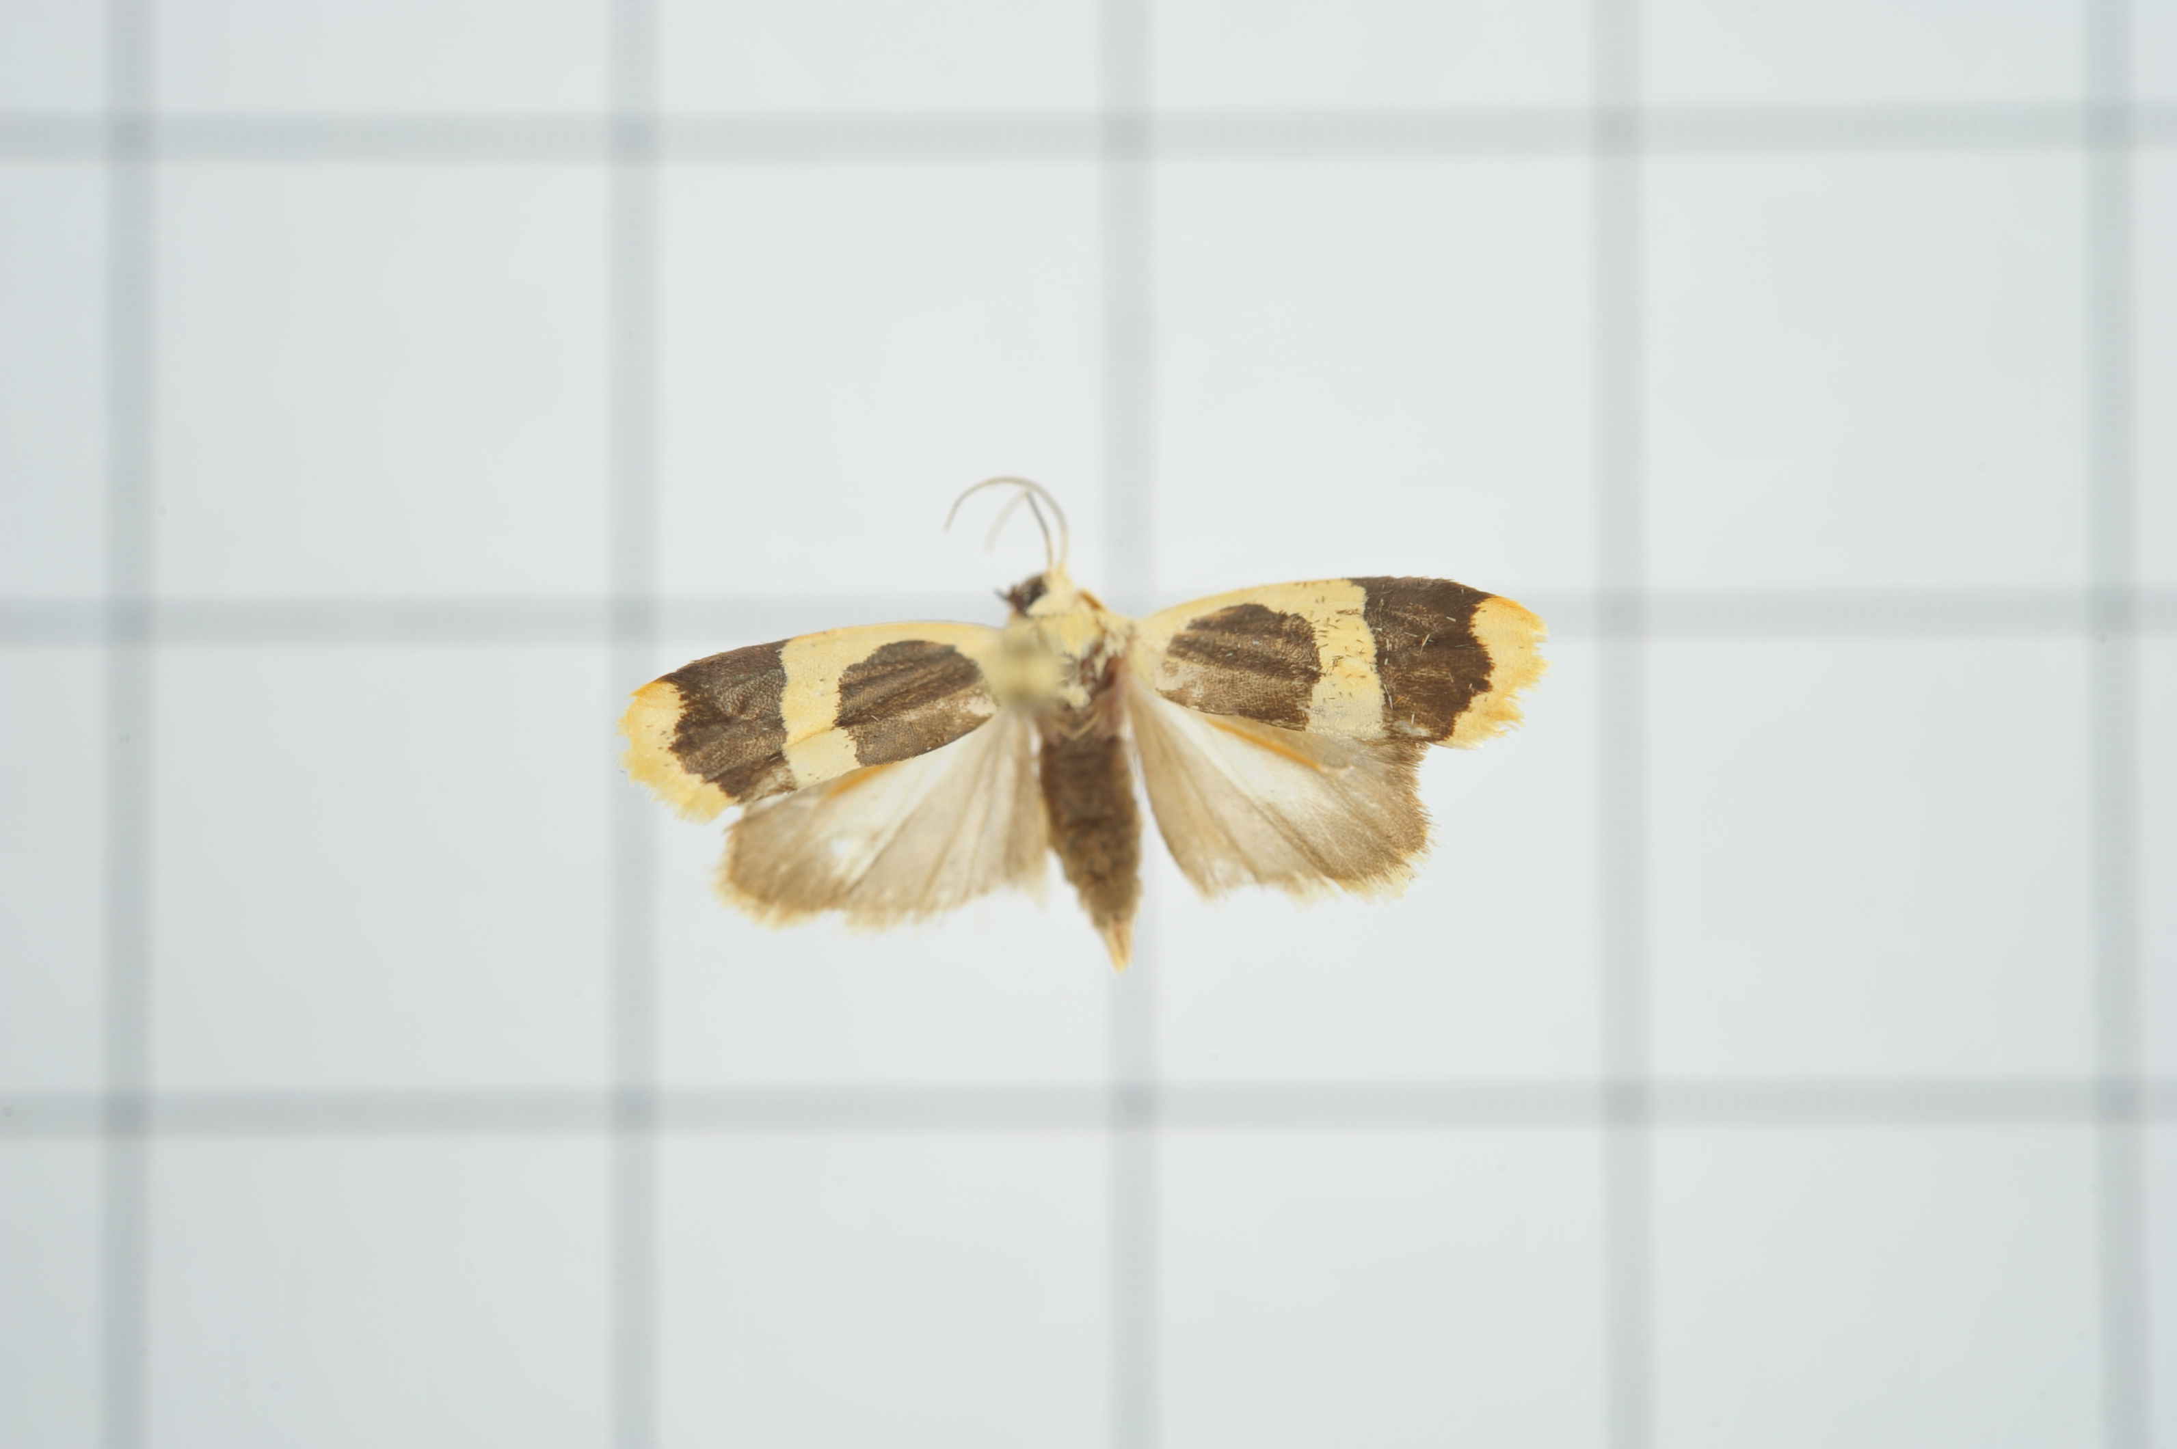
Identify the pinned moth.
Garudinia taioana
